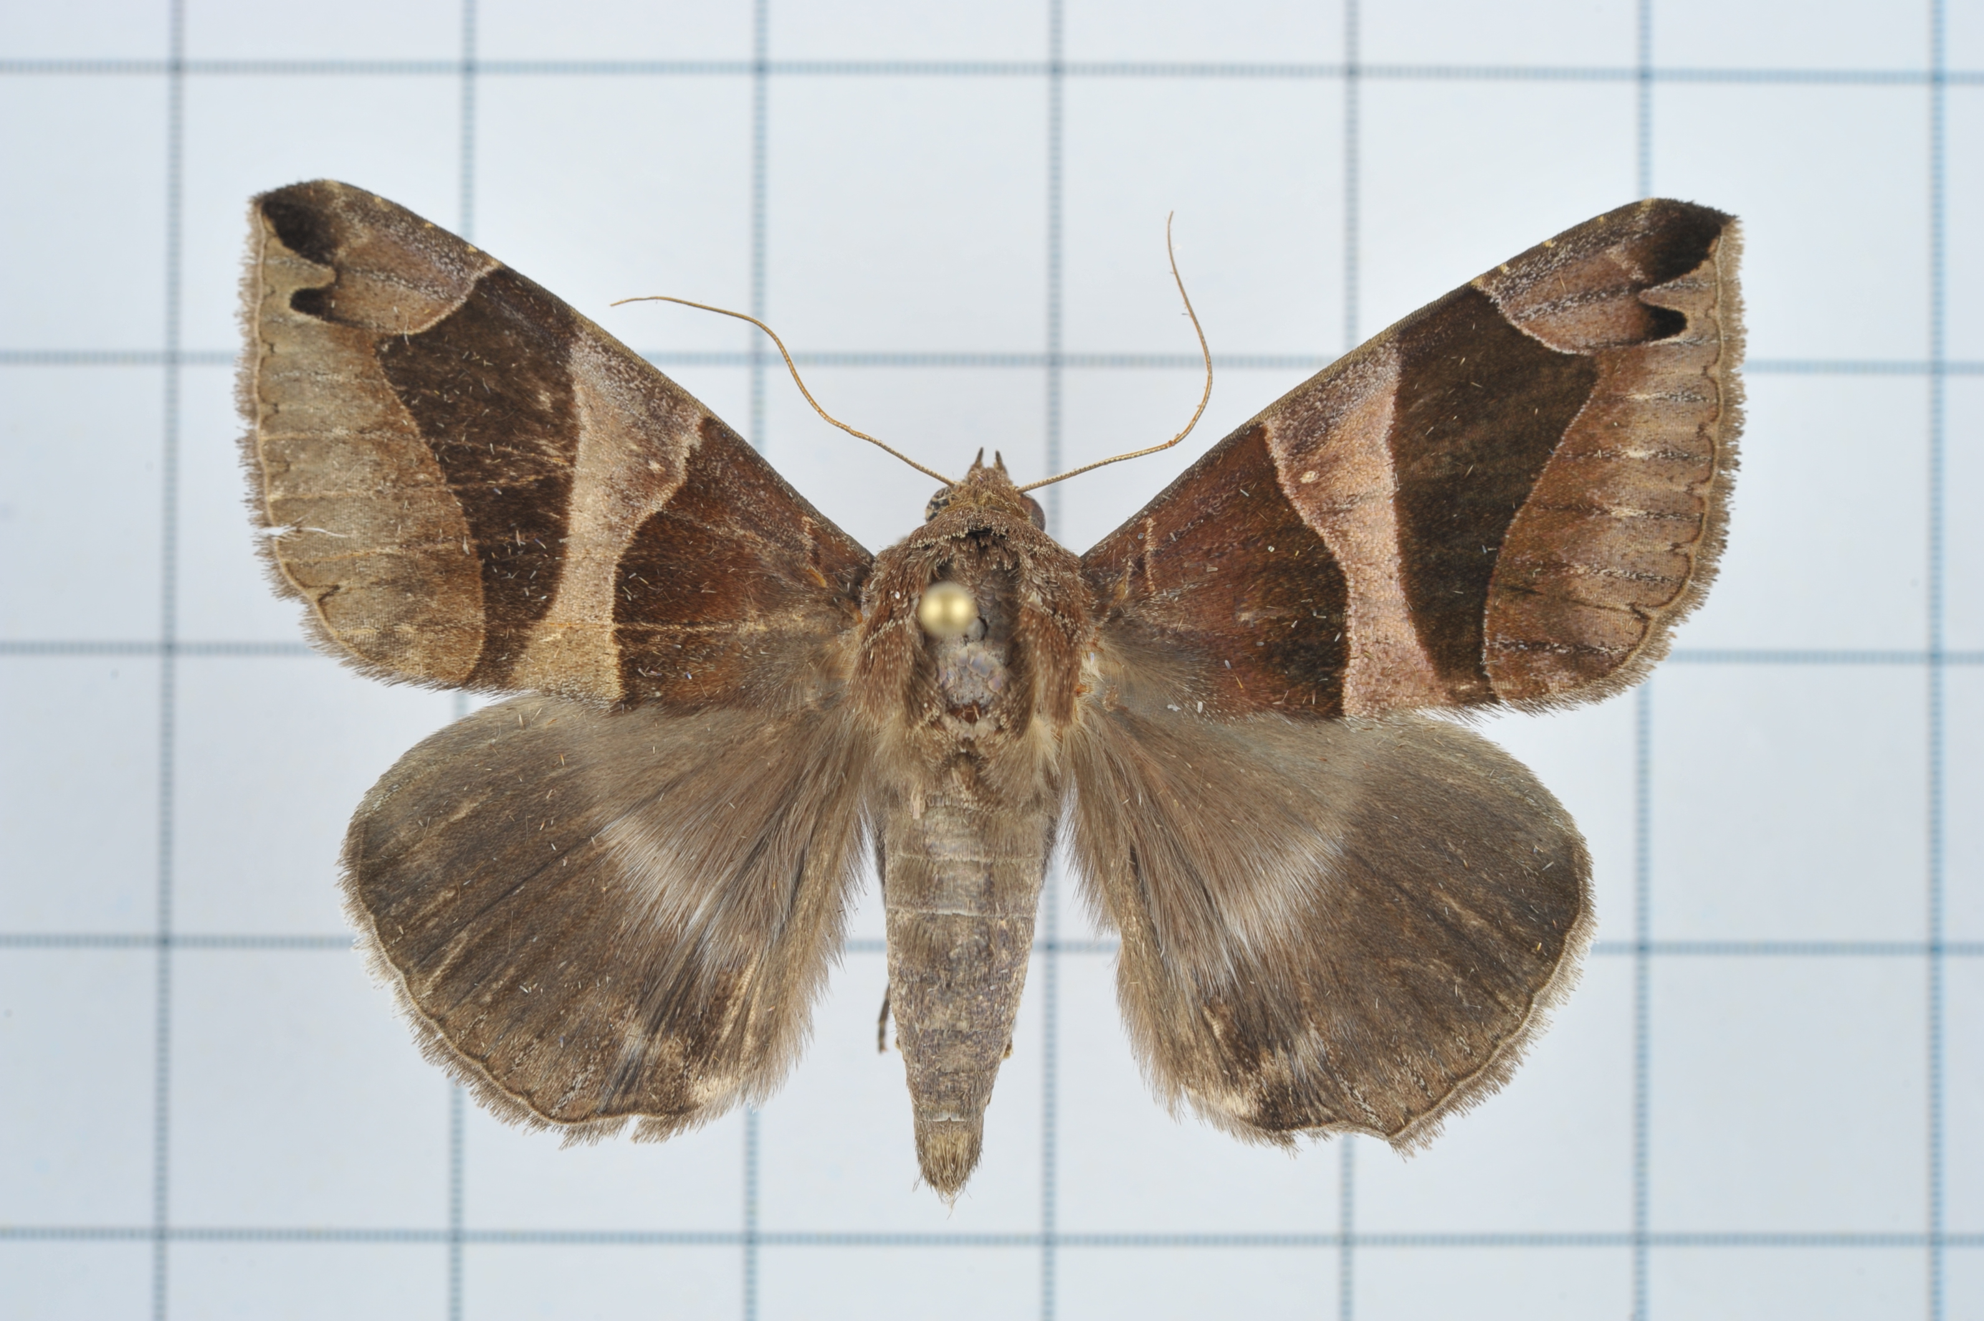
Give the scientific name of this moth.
Bastilla arcuata
